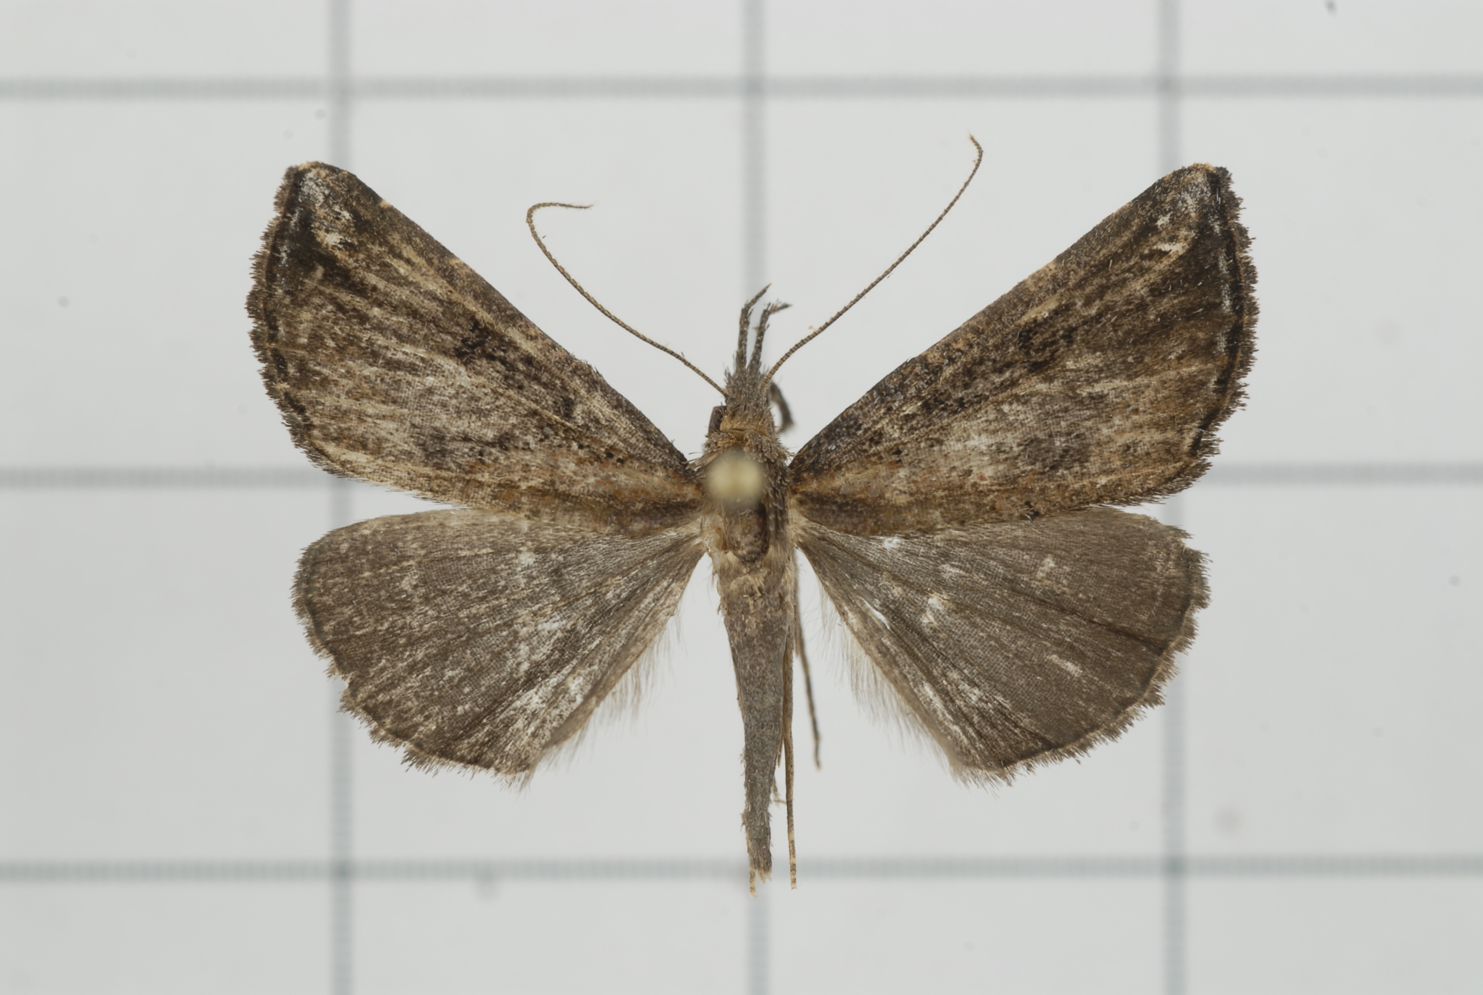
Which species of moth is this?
Hypena kanshireiensis
